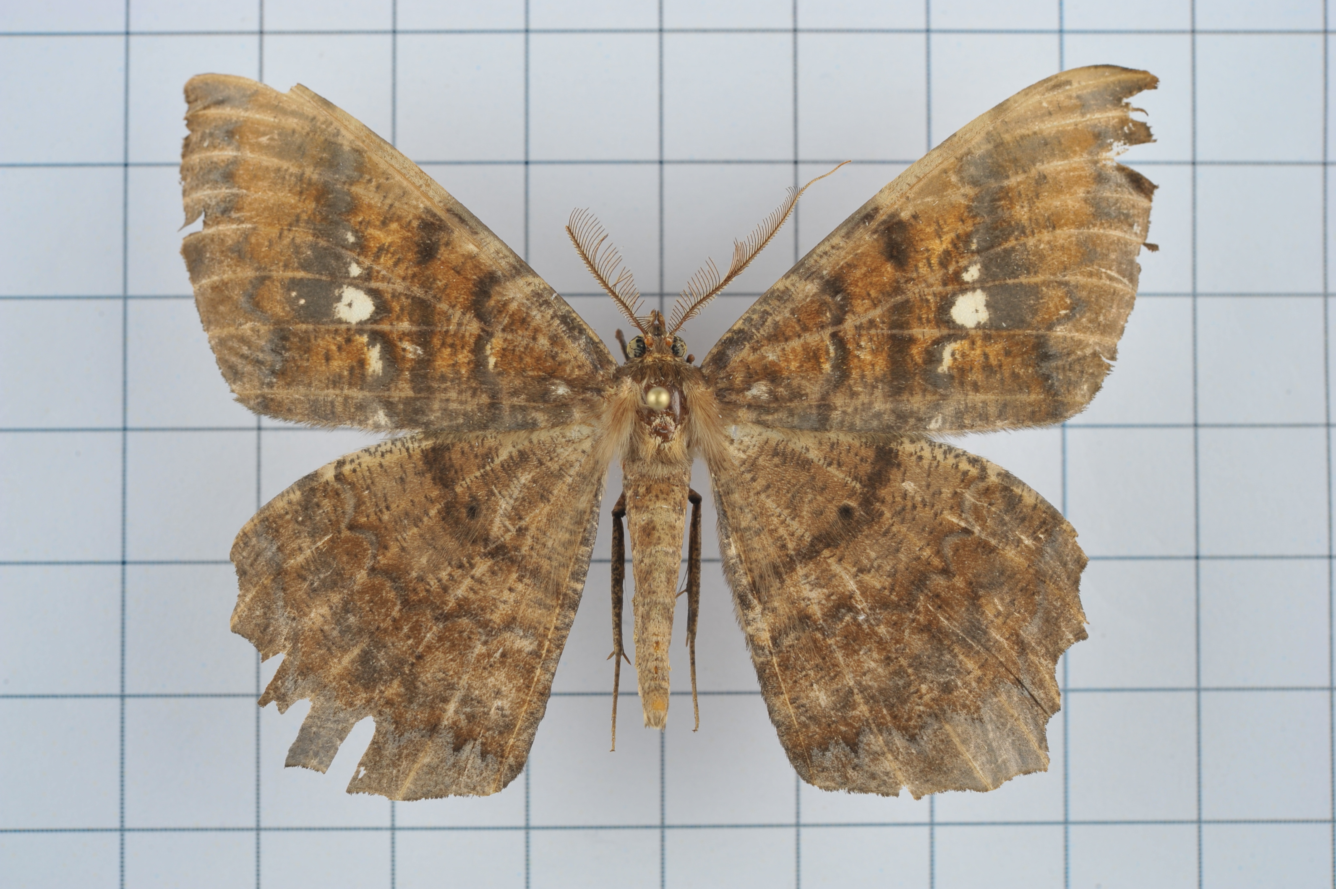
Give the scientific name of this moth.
Amblychia angeronaria
